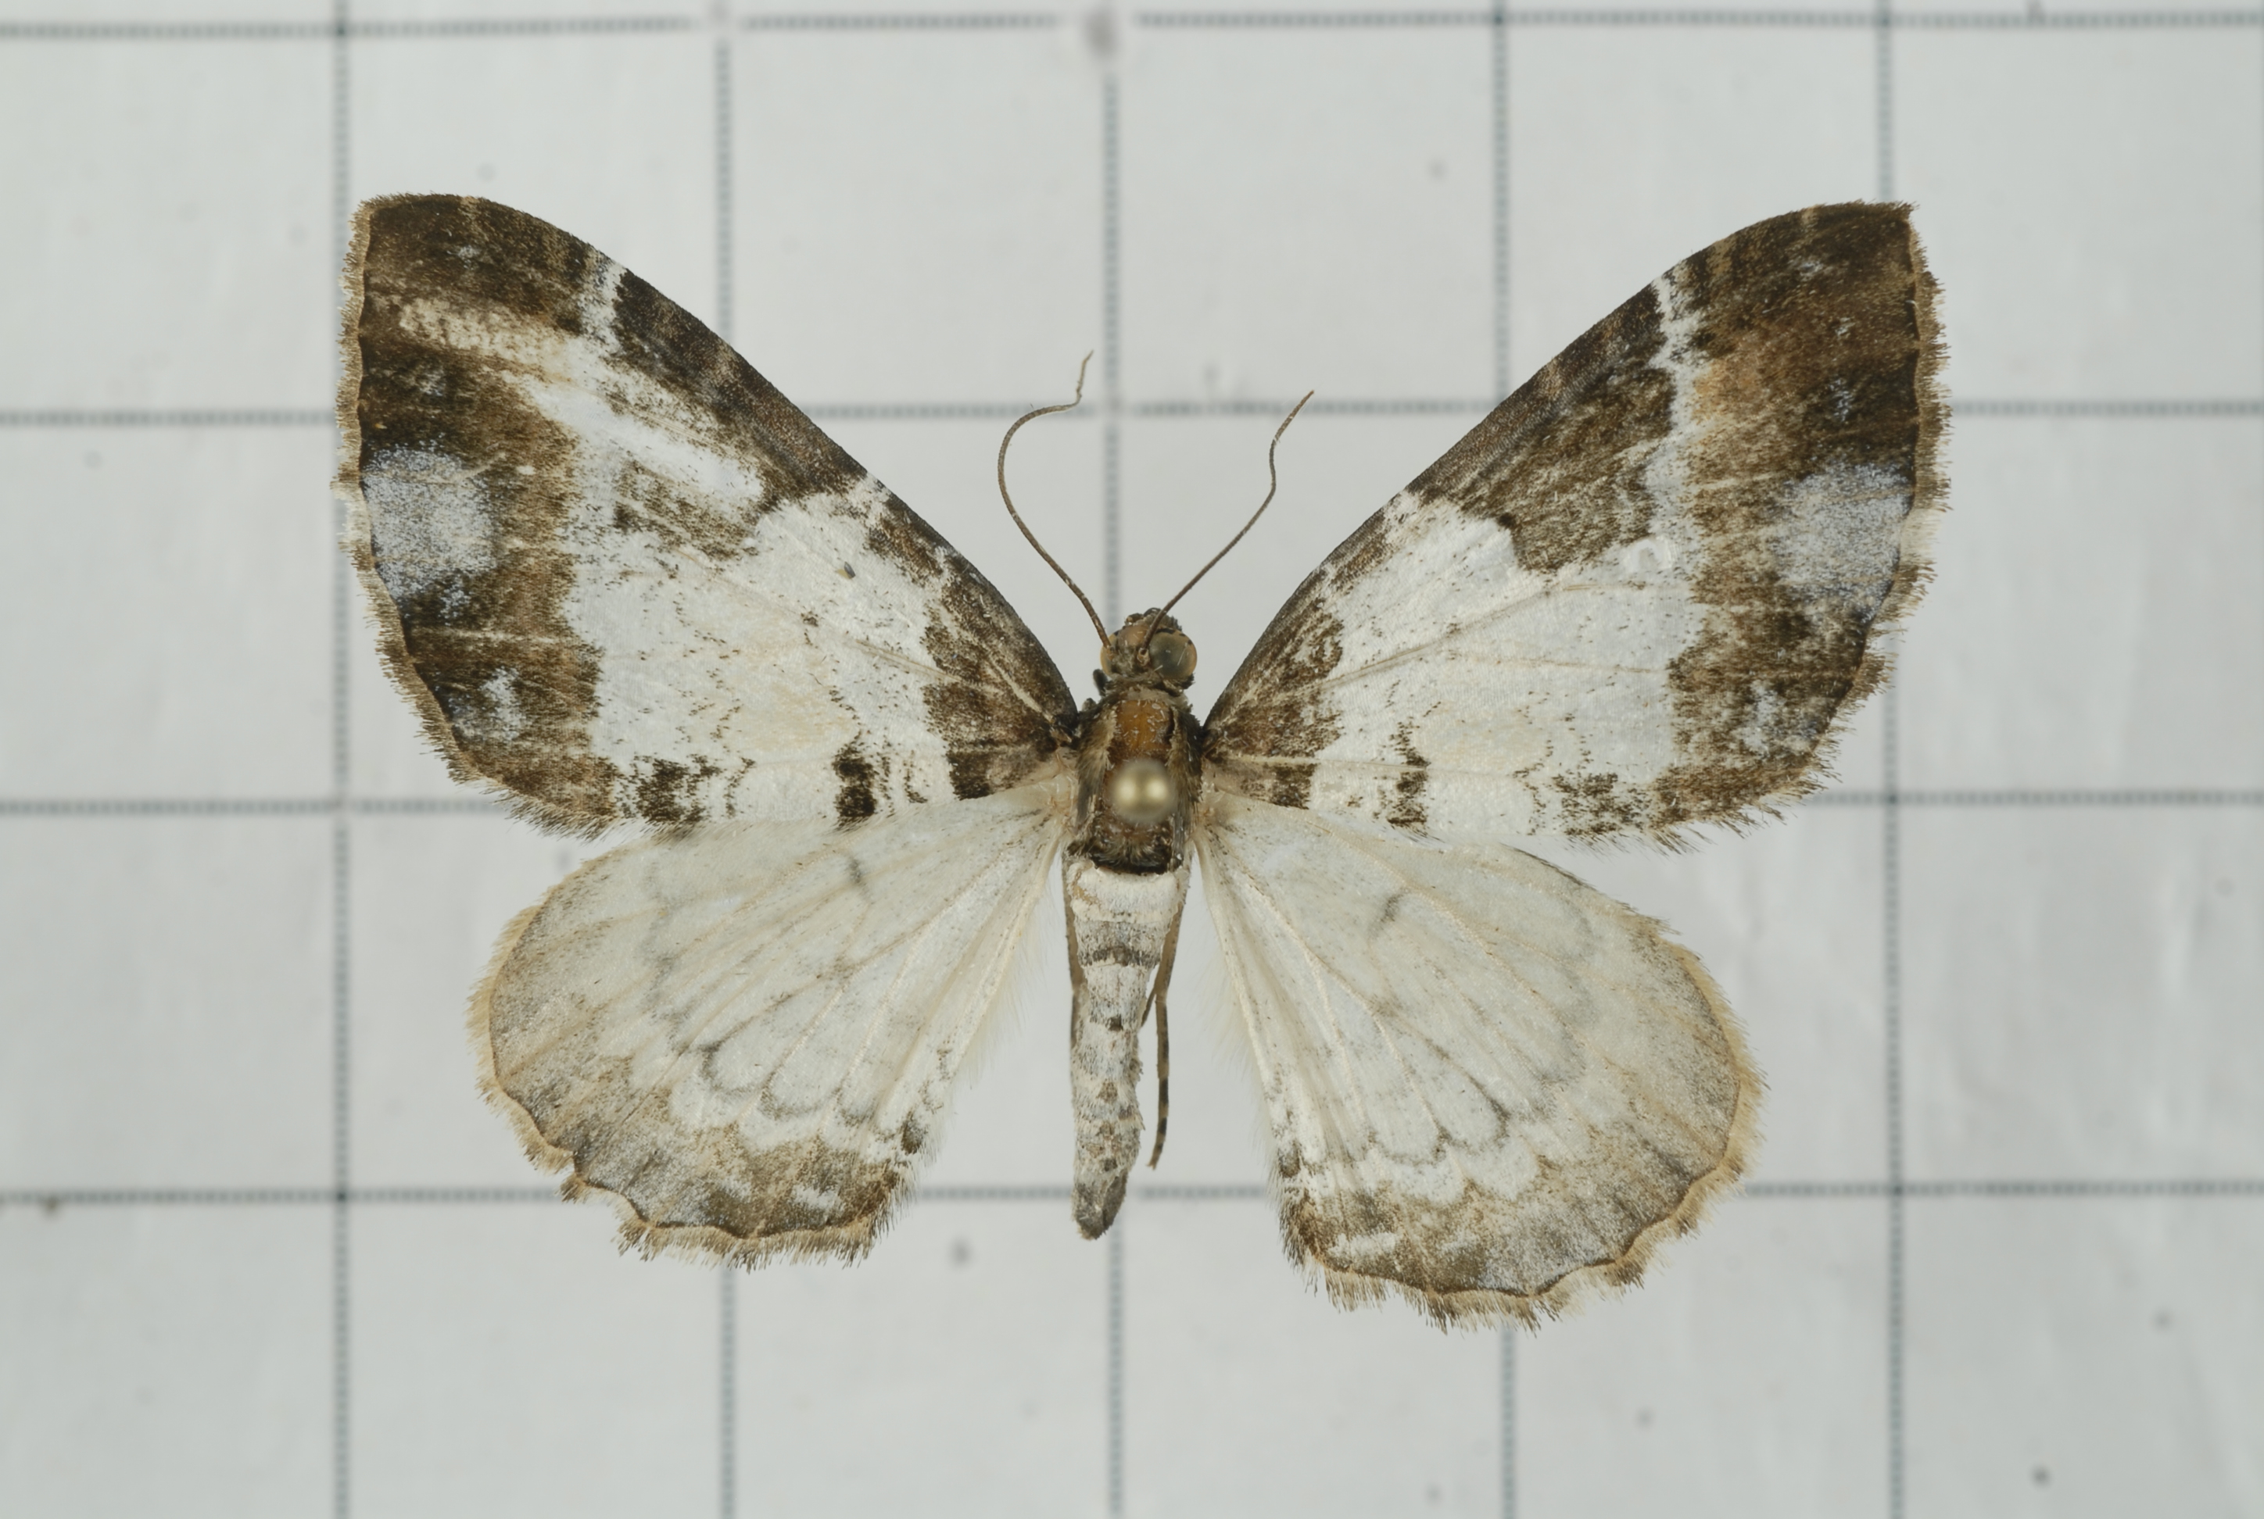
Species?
Melanthia procellata szechuanensis
